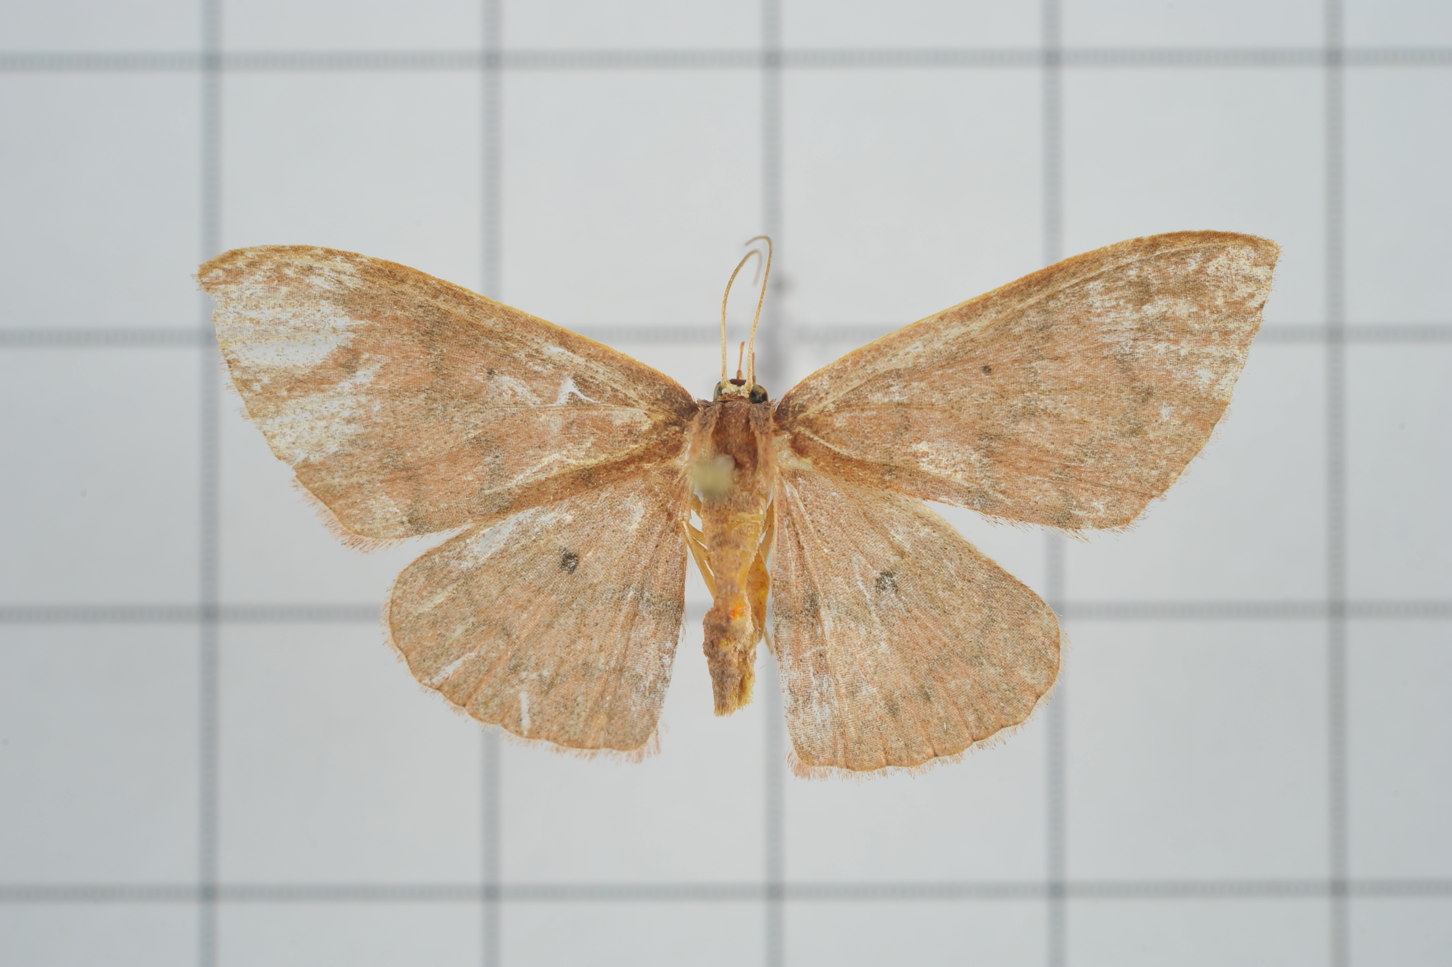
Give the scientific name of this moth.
Organopoda carnearia carnearia
